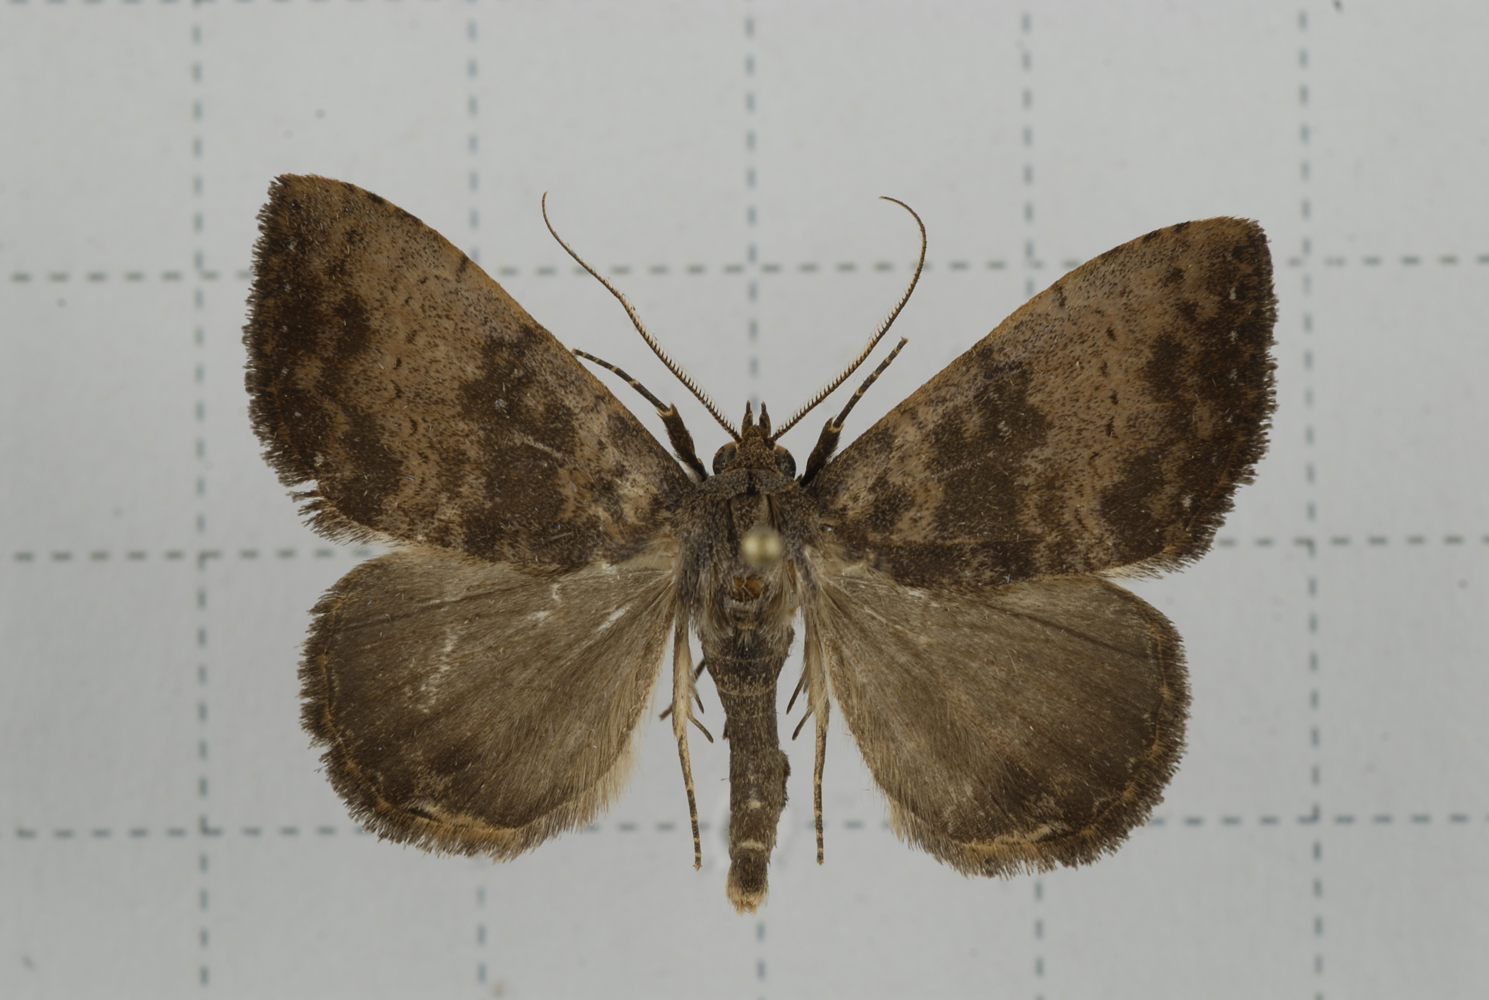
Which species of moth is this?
Scedopla umbrosa
